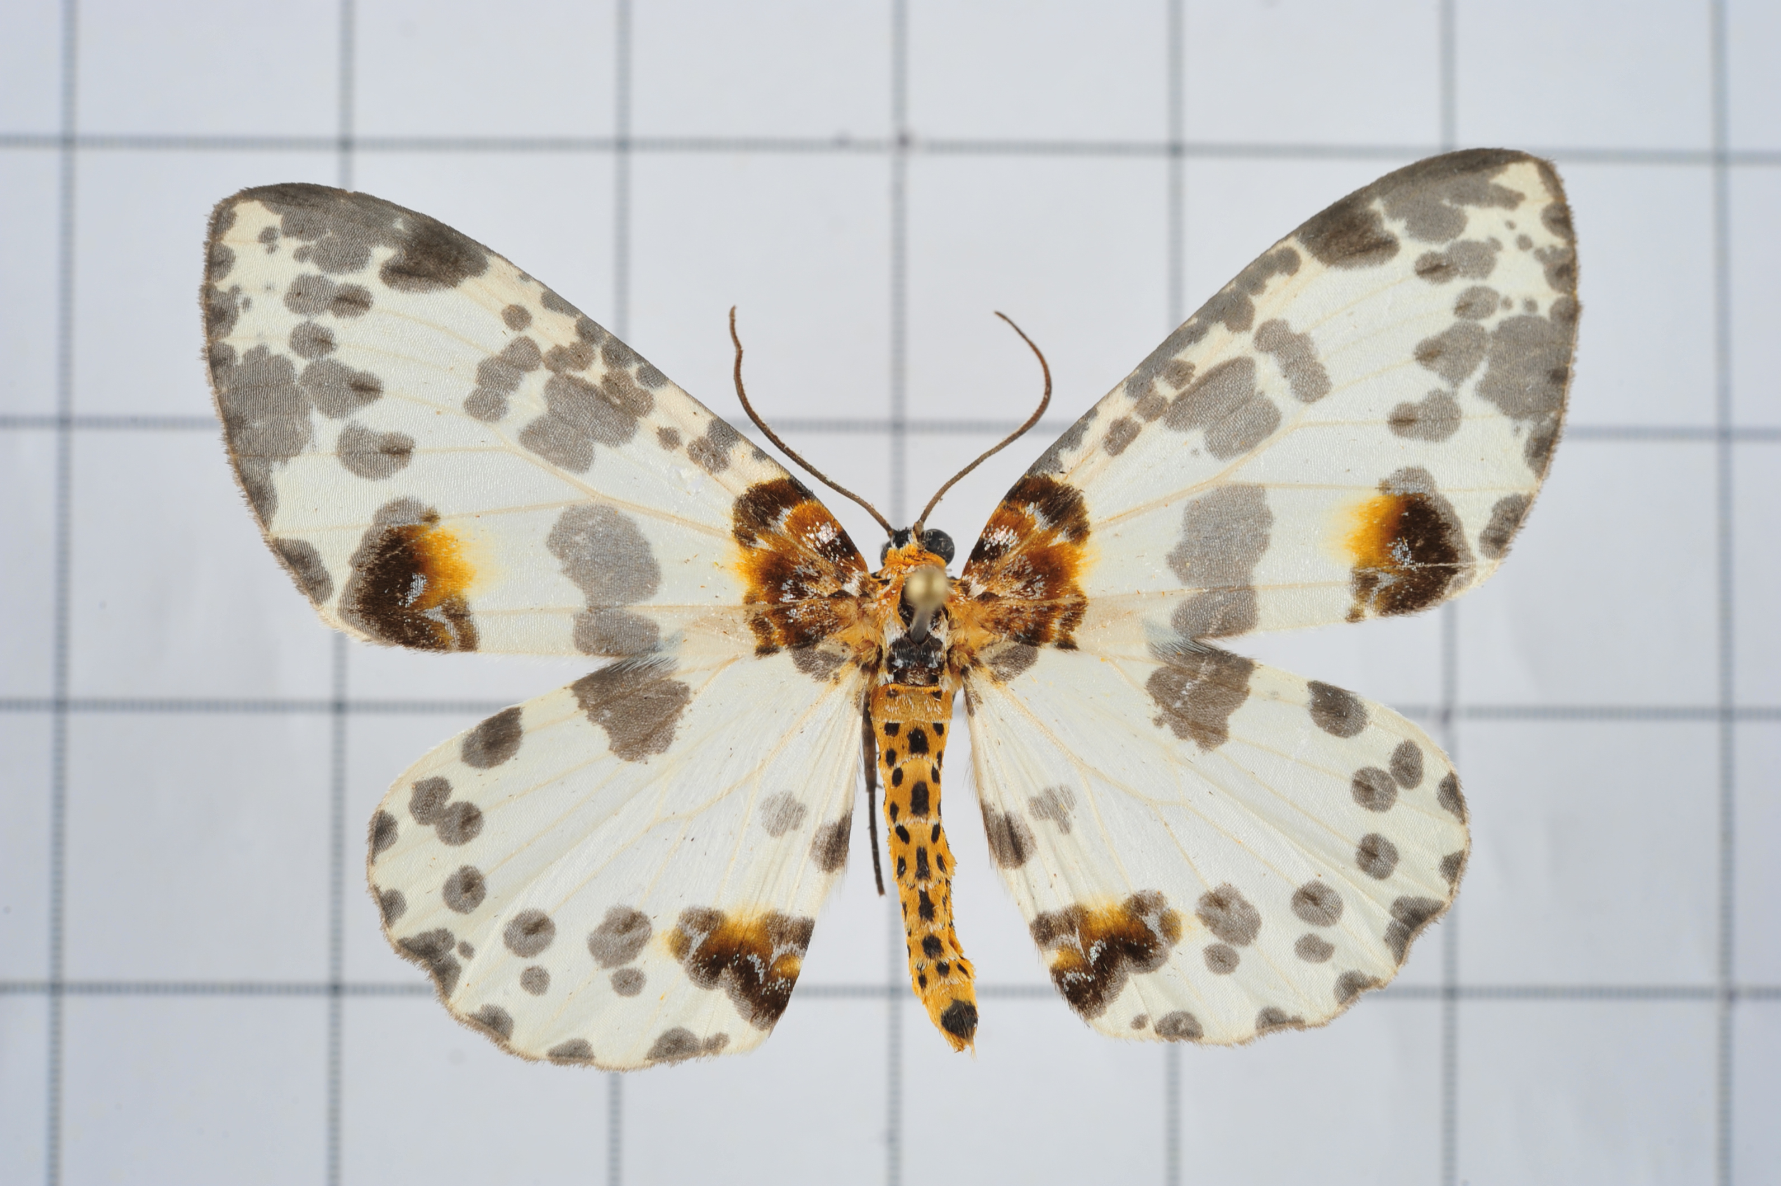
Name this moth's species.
Abraxas formosilluminata
